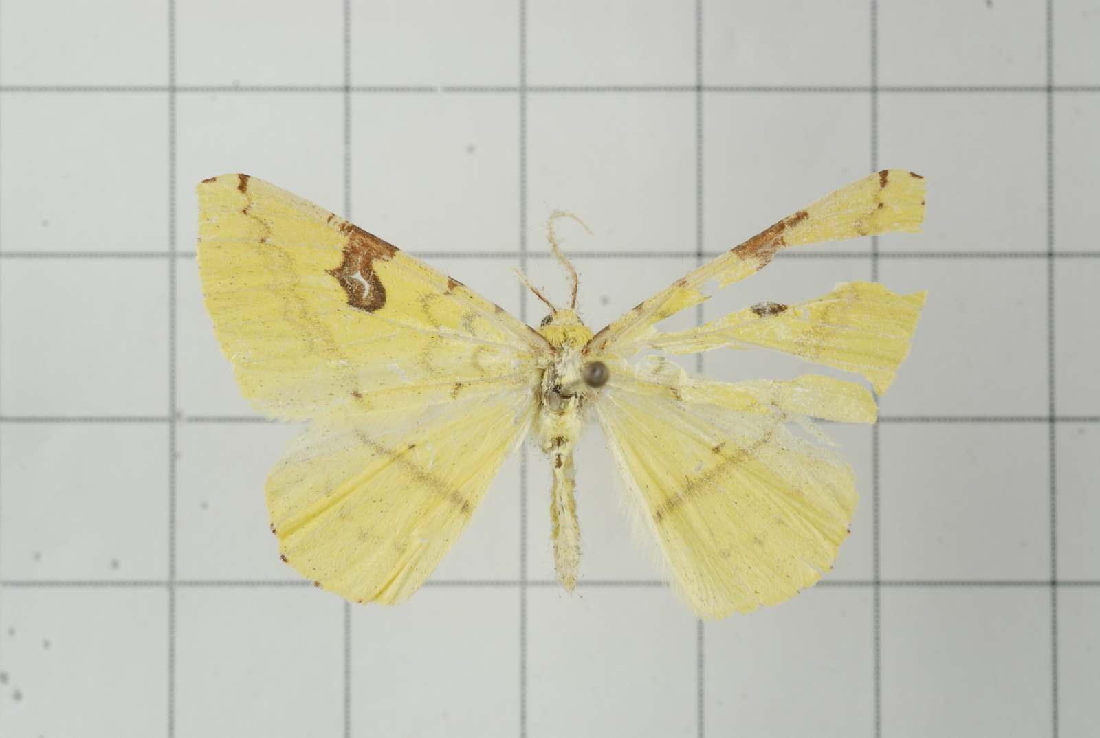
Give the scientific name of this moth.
Opisthograptis punctilineata
